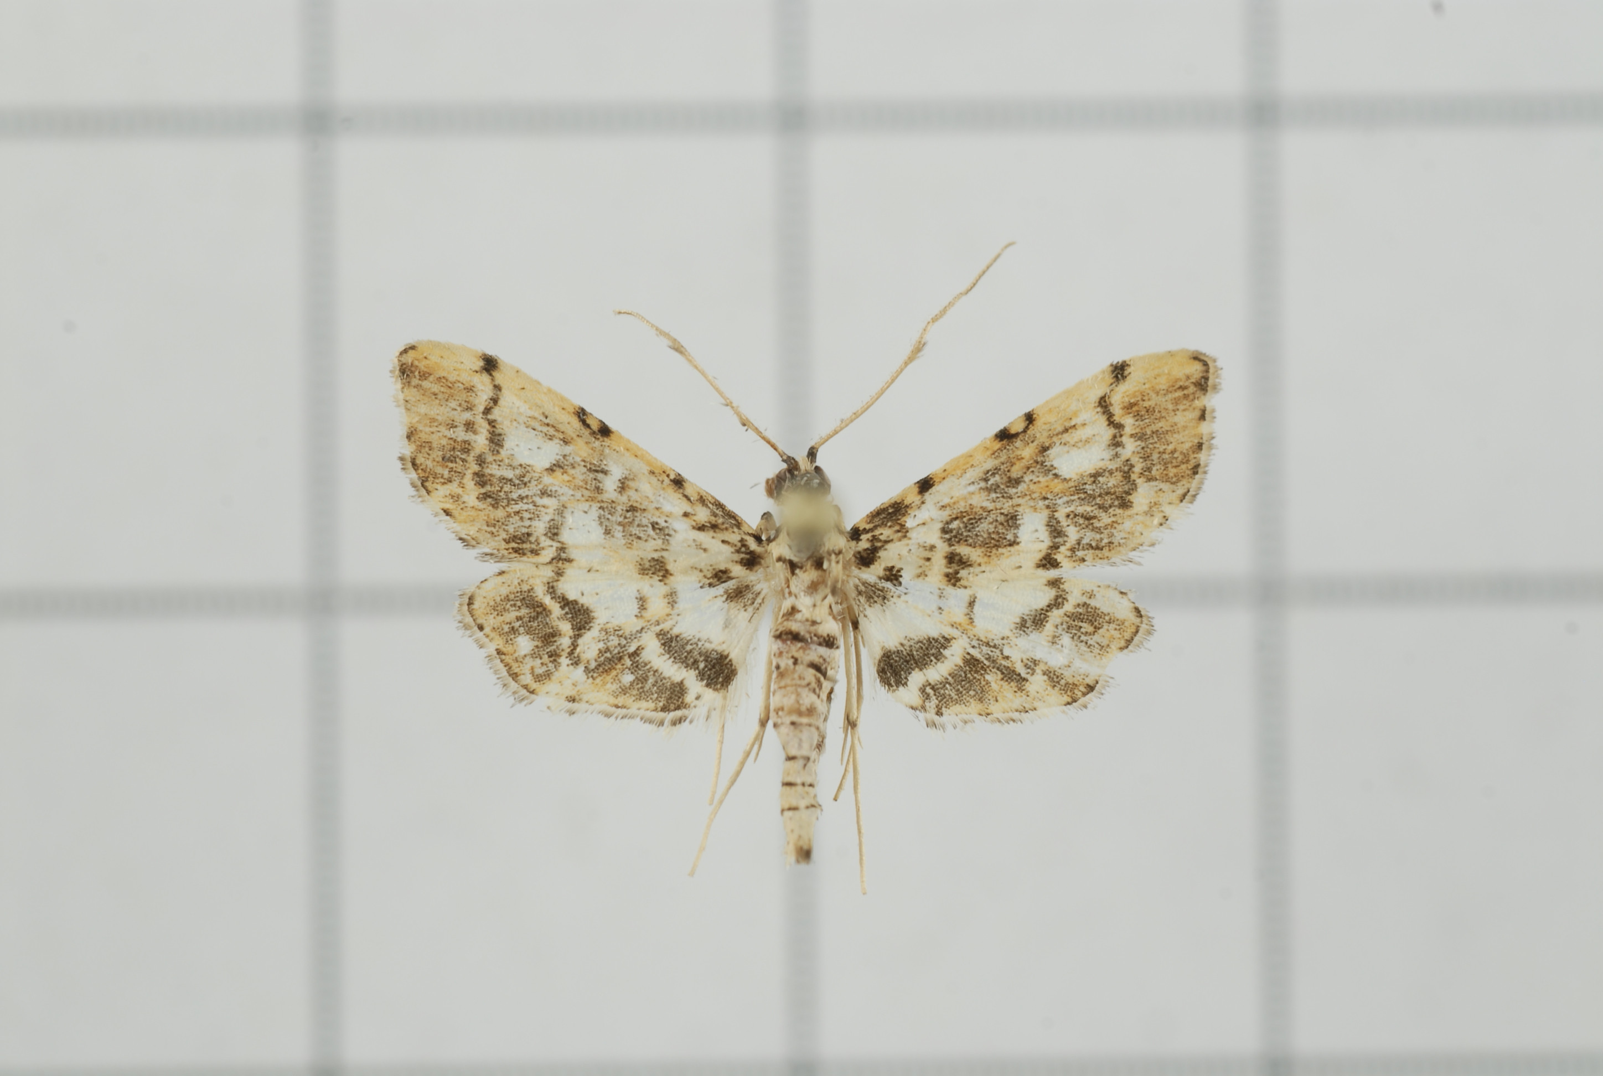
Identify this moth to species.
Lamprosema commixta
